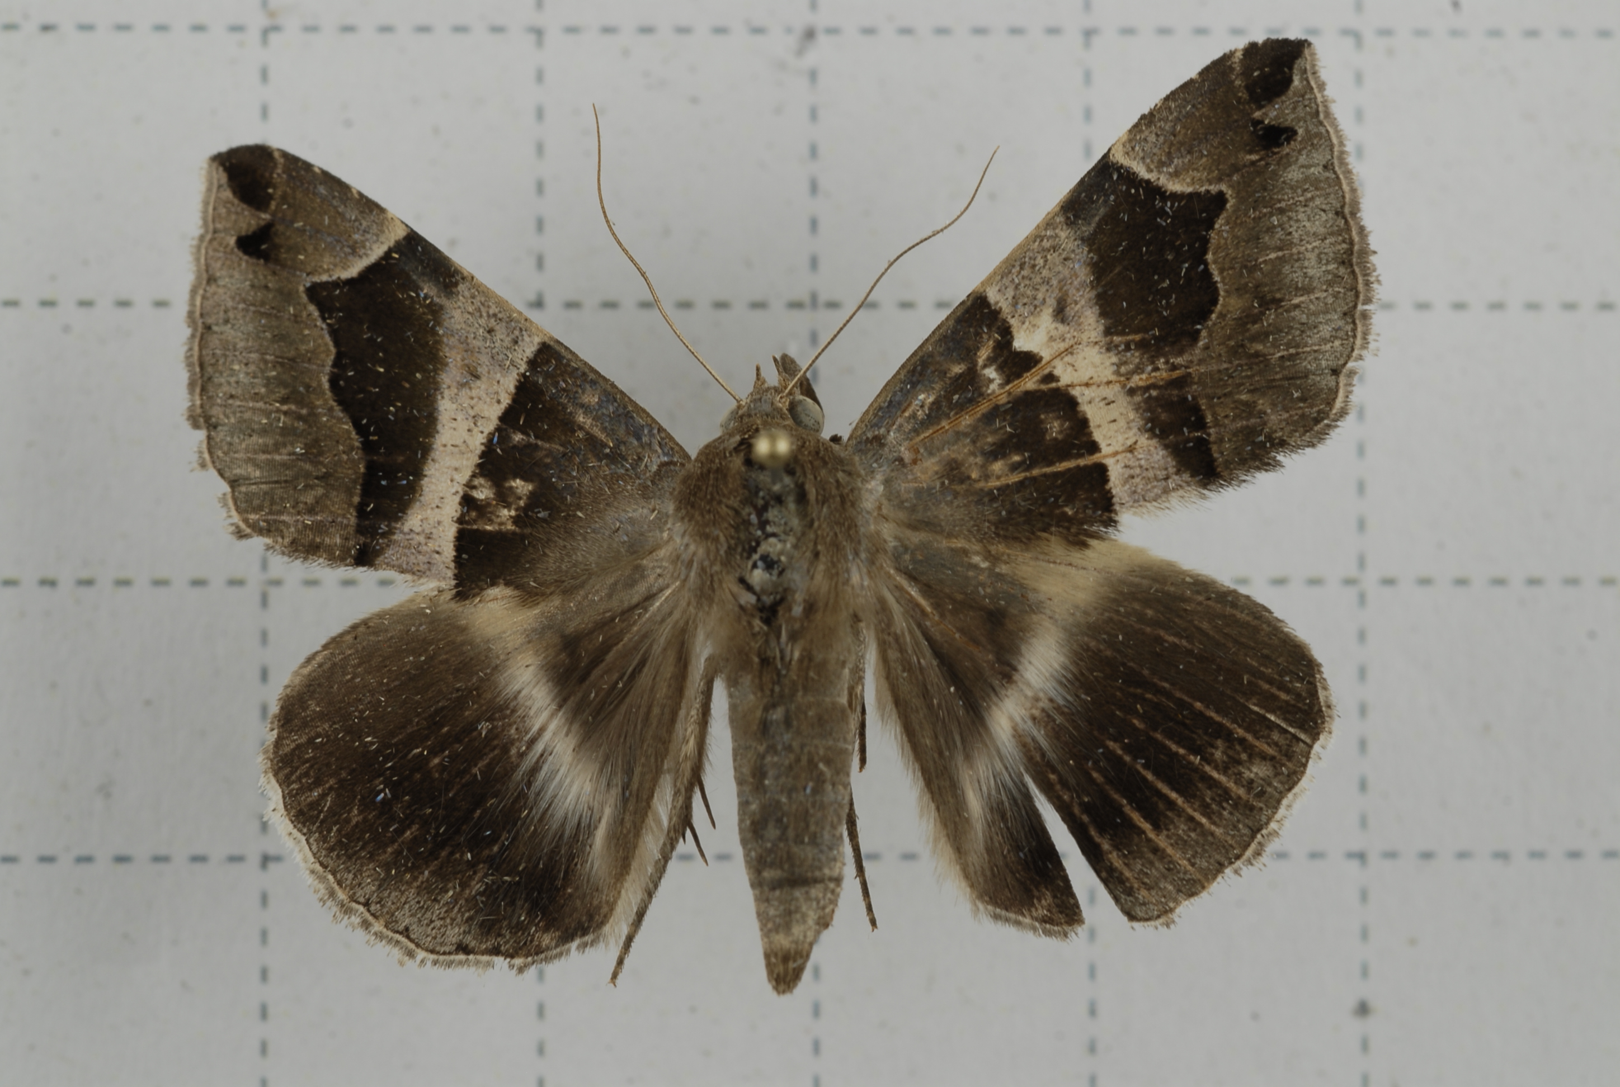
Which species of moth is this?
Parallelia stuposa
